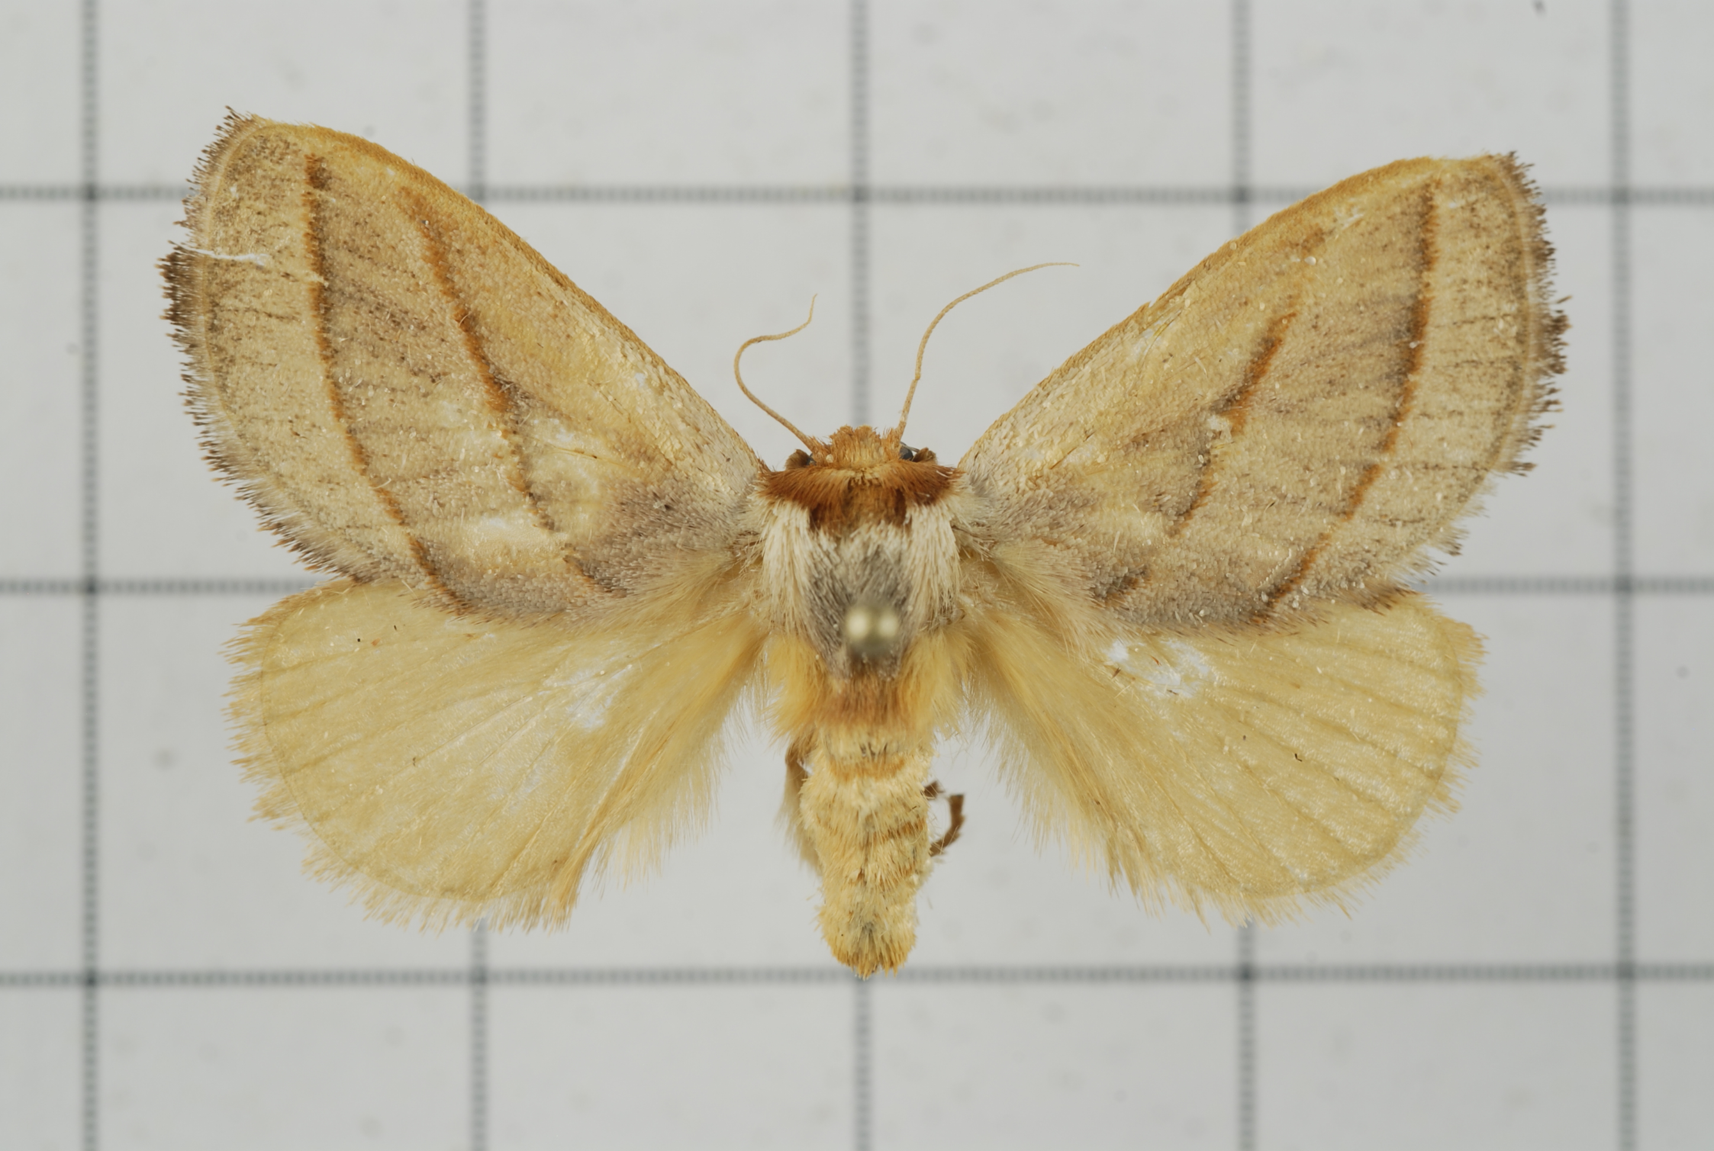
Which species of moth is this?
Cania heppneri
